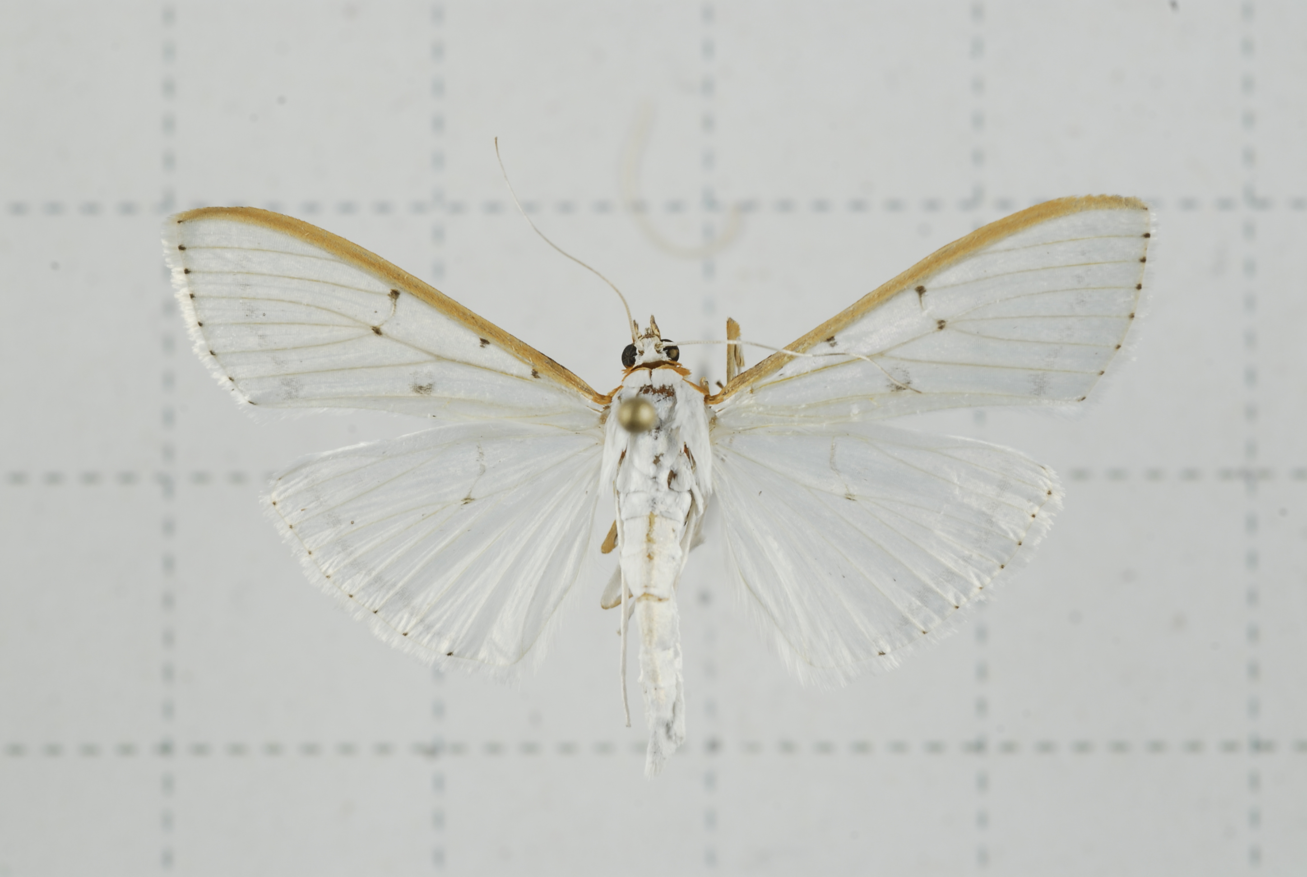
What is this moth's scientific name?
Palpita nigropunctalis
